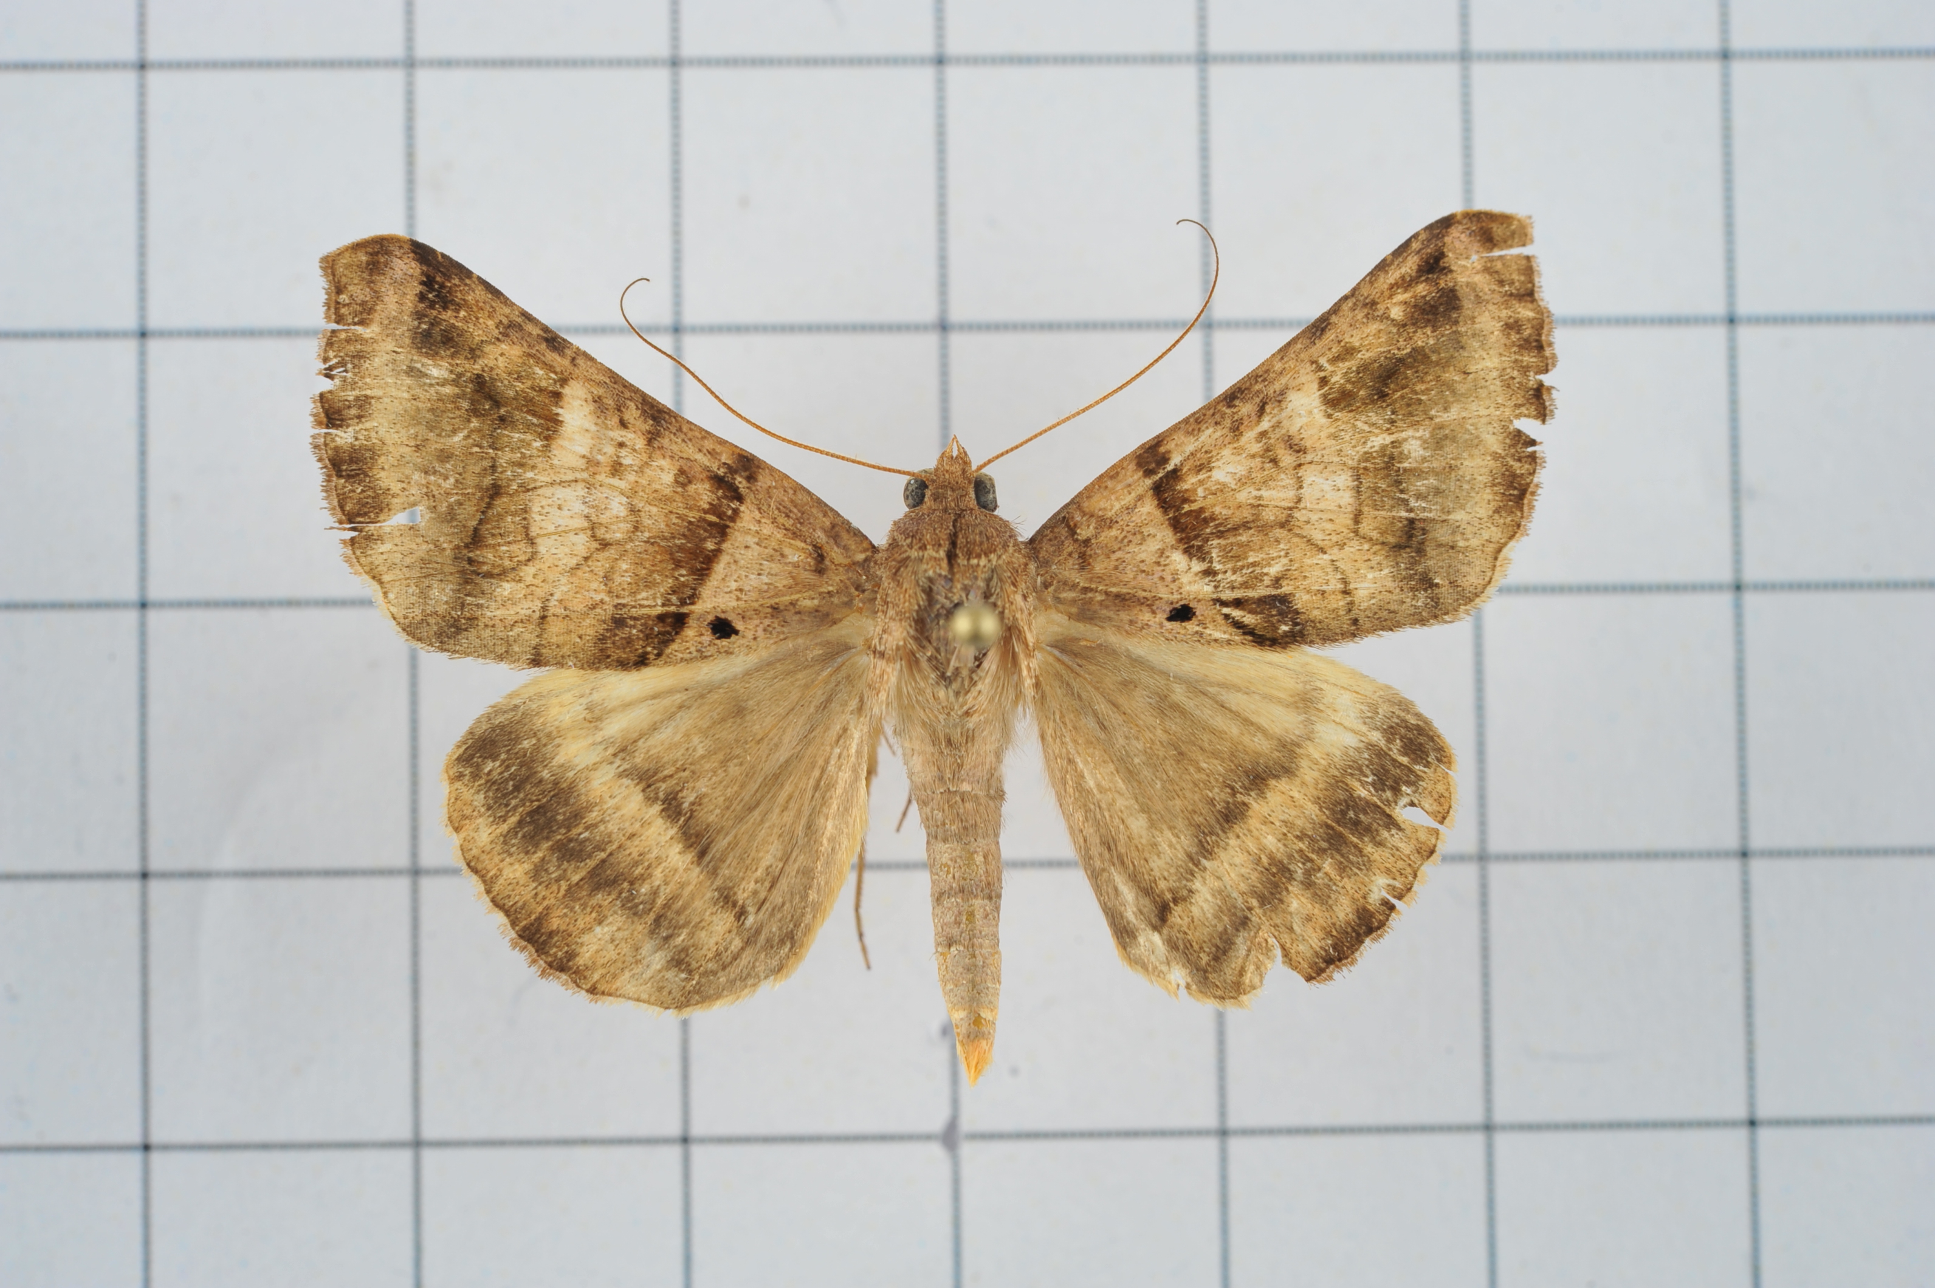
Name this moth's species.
Mocis undata
